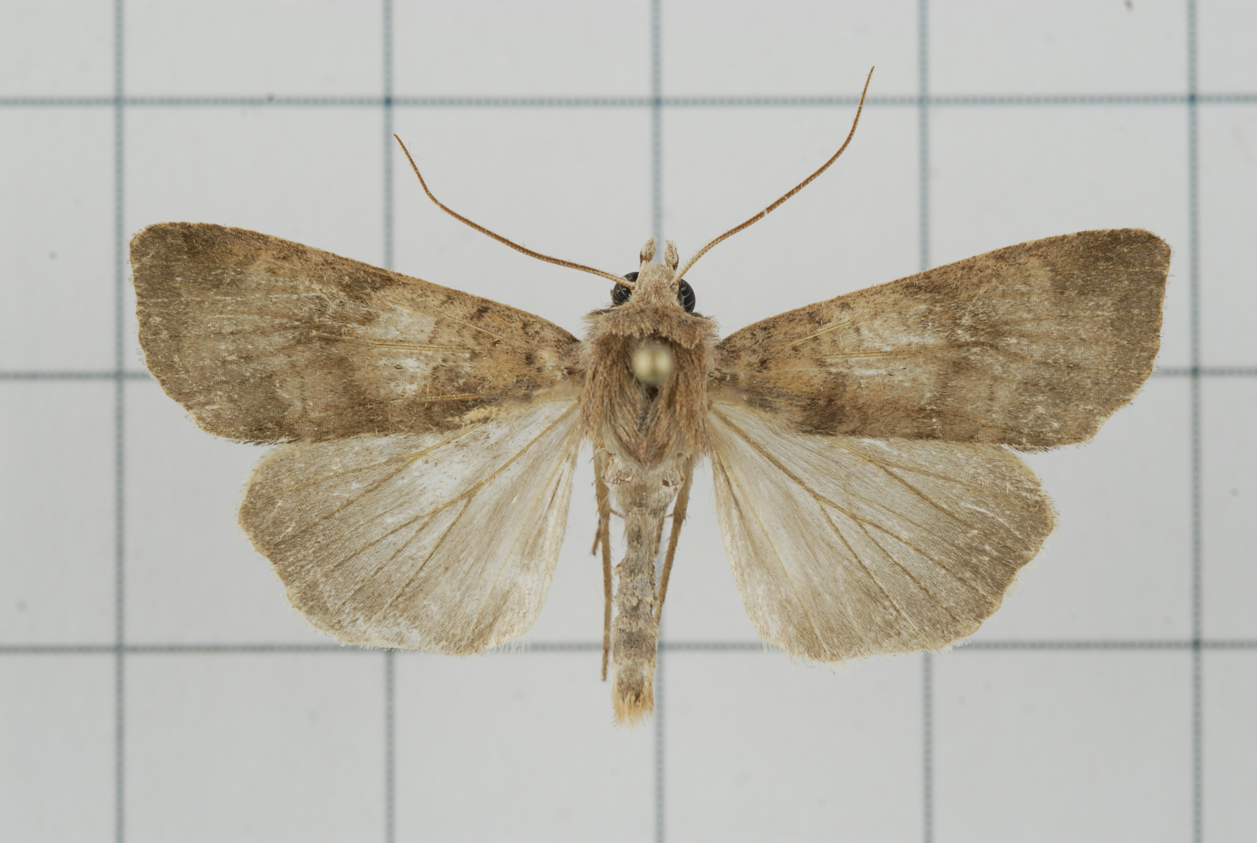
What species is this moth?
Diarsia canescens
